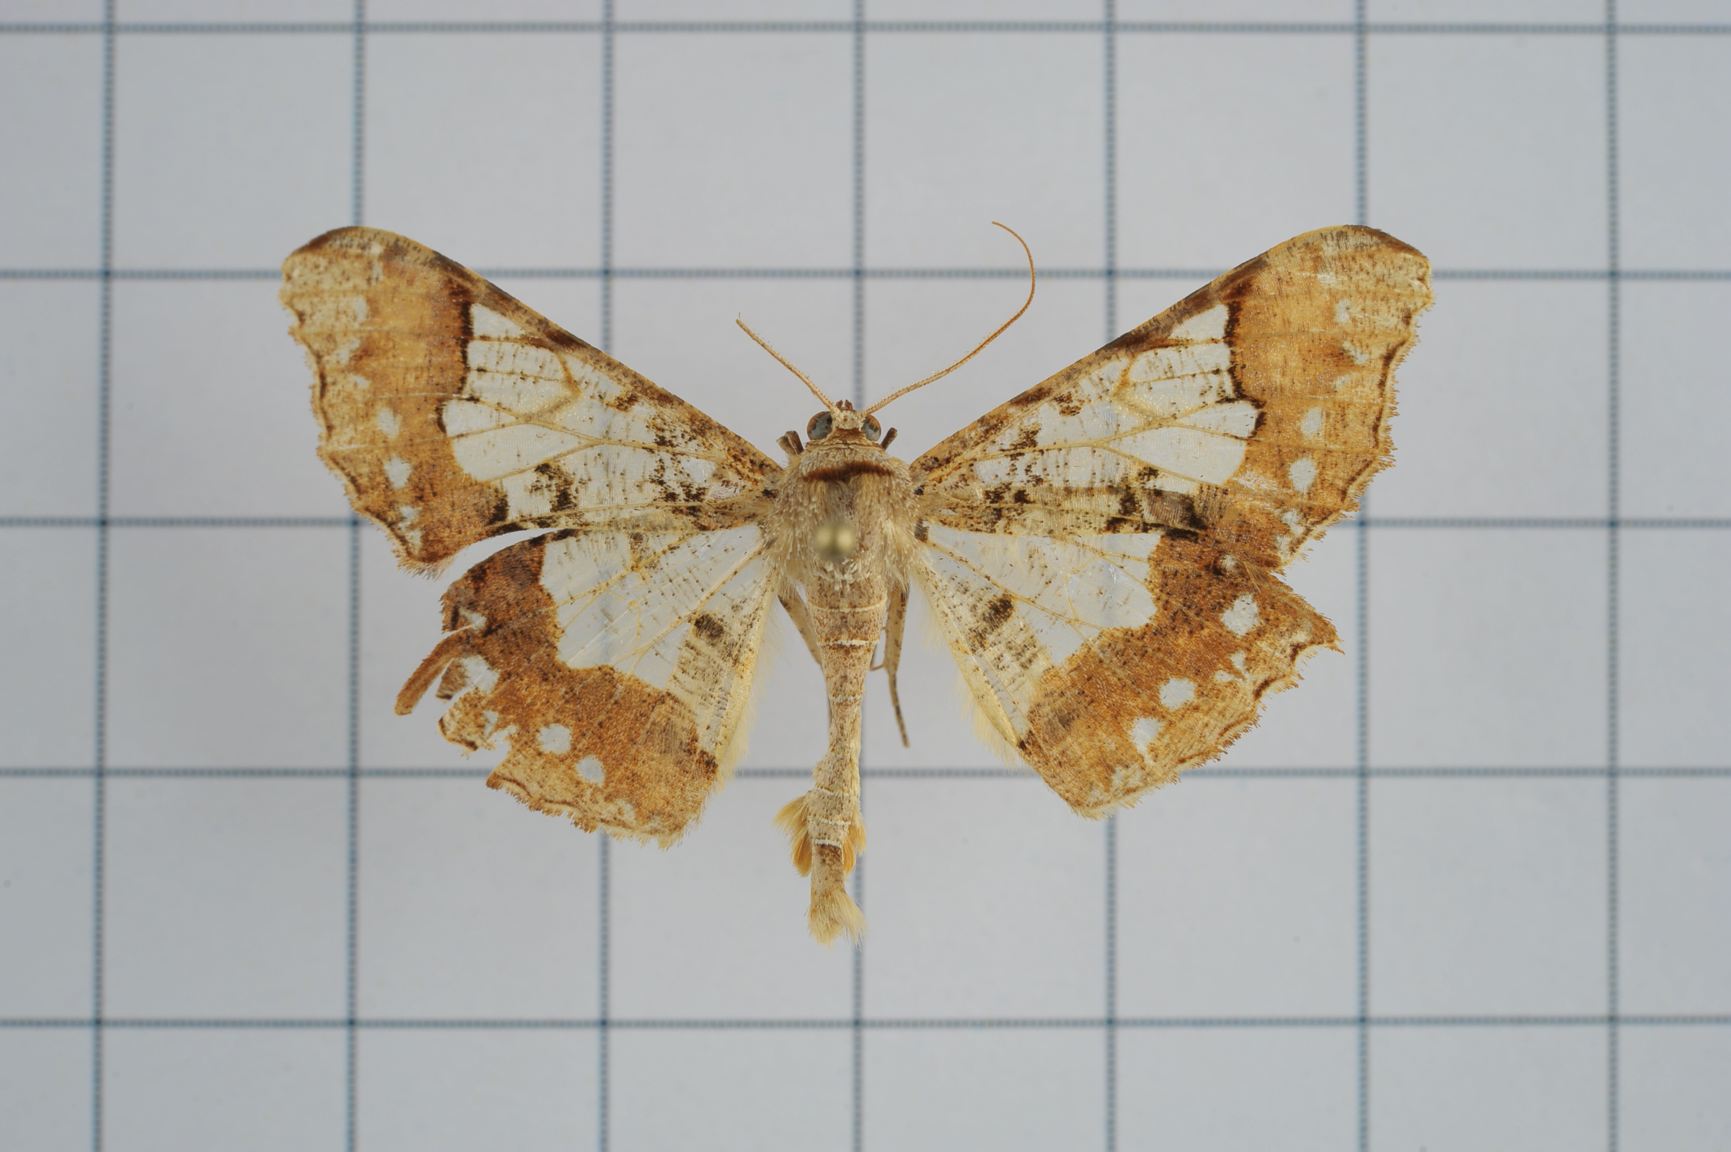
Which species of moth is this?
Krananda semihyalina
